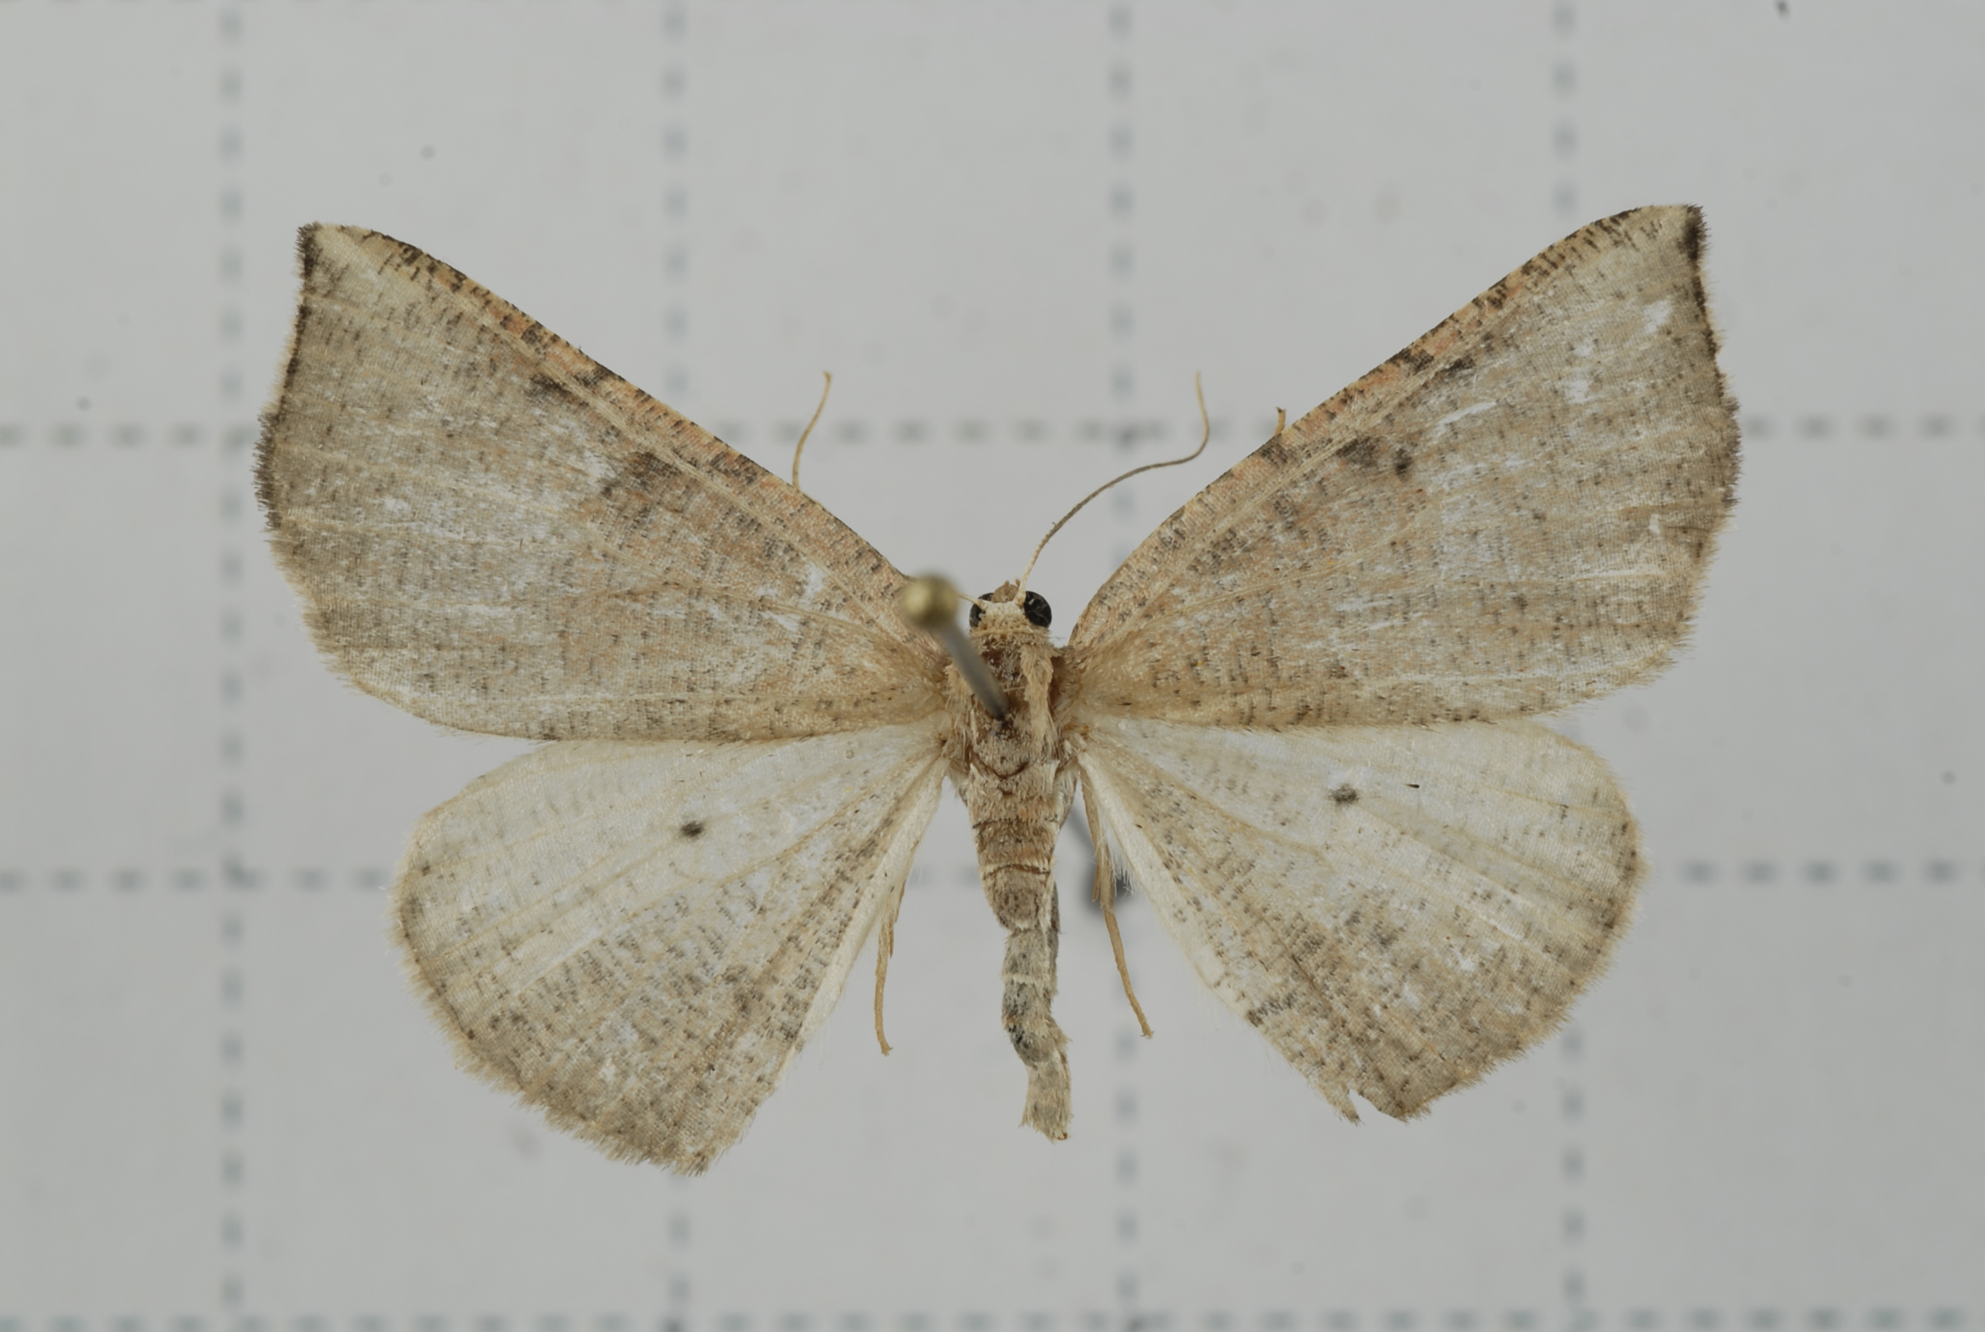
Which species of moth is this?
Aplochlora costipicta
